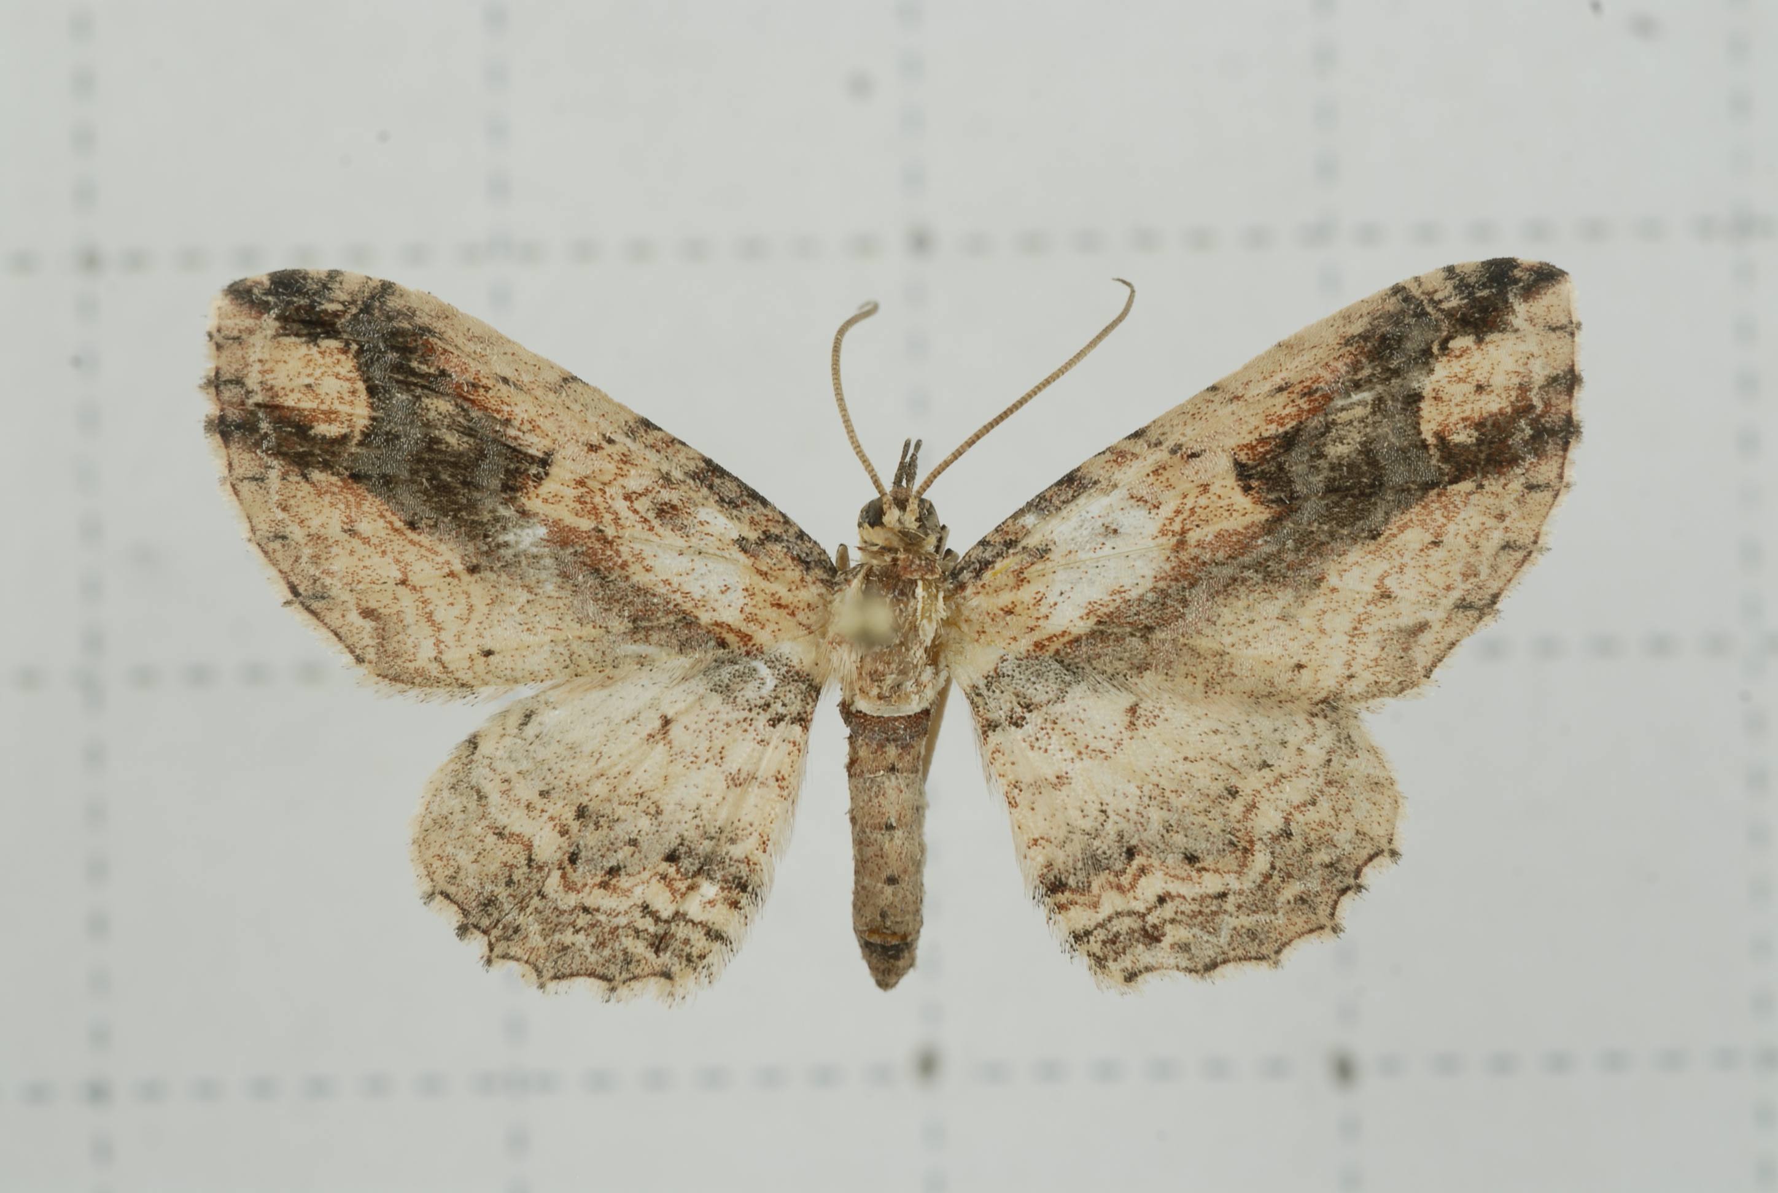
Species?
Ziridava kanshireiensis
